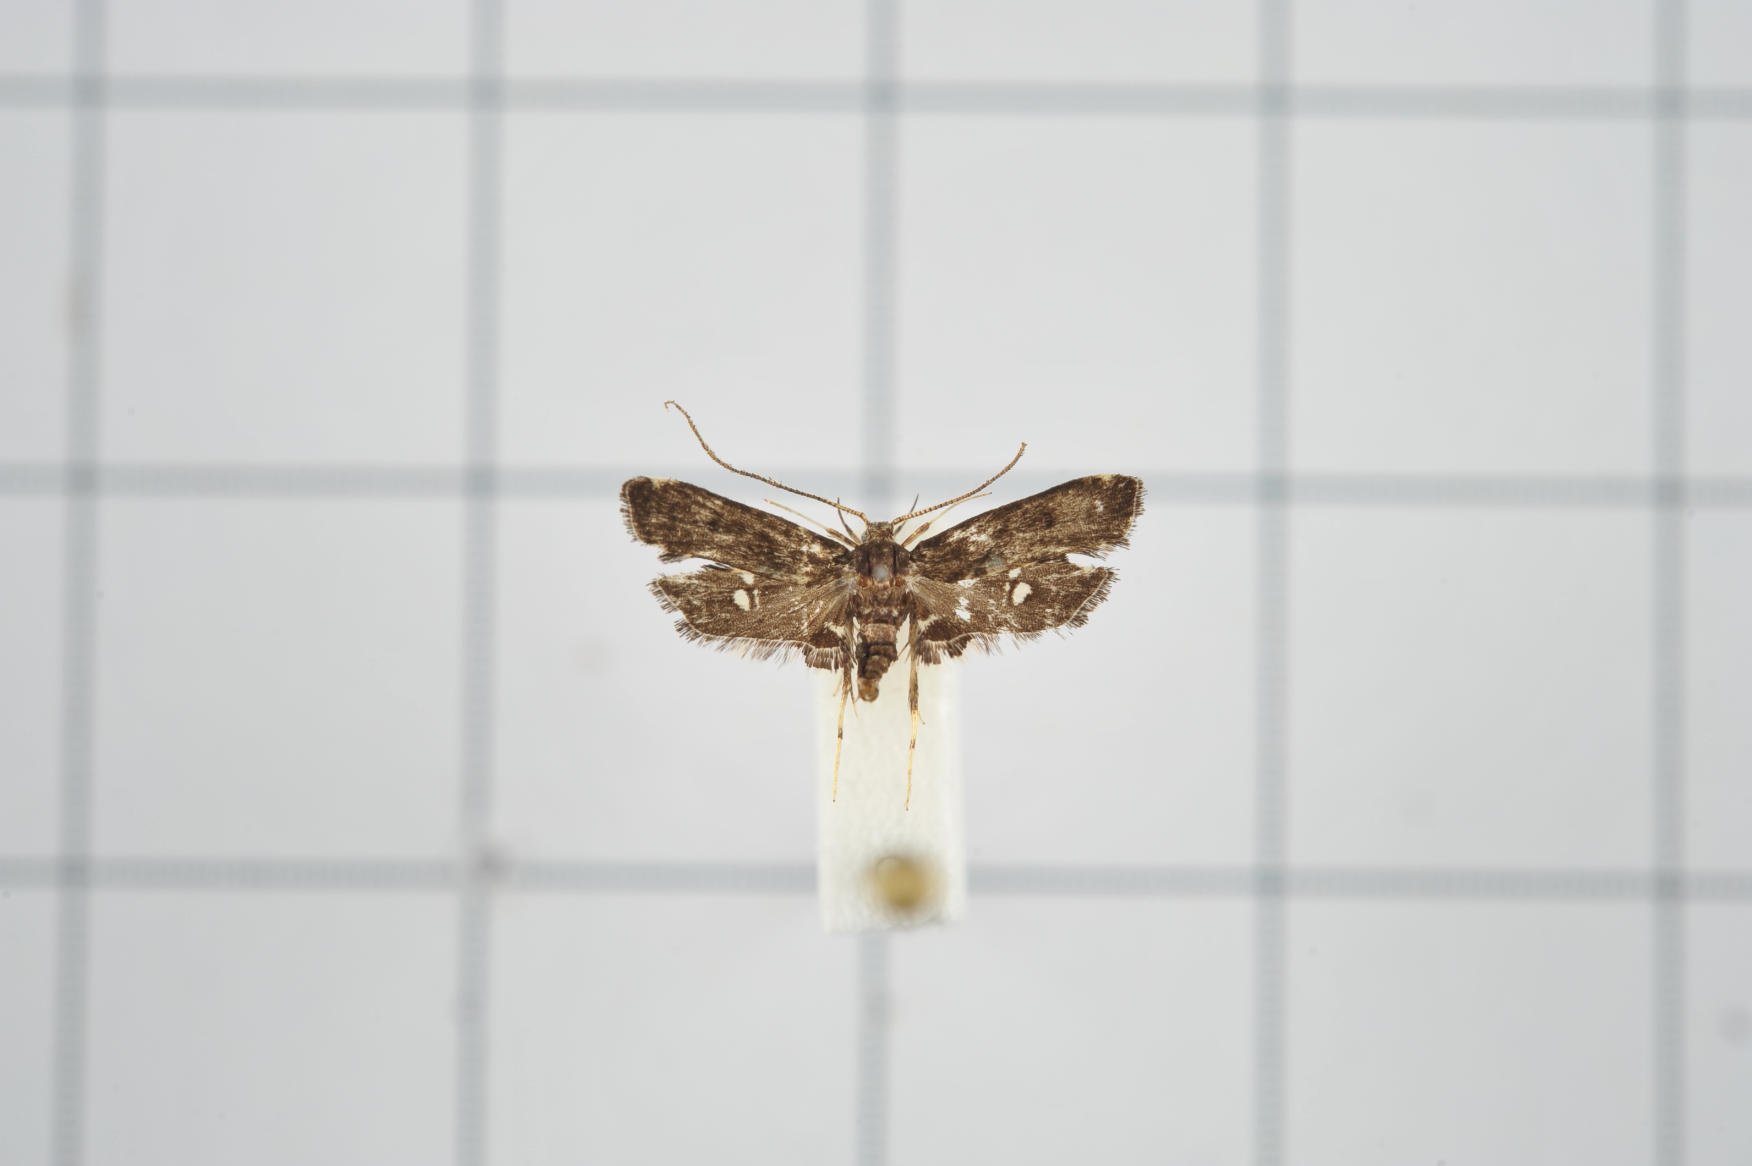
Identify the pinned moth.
Nosphistica fenestrata
